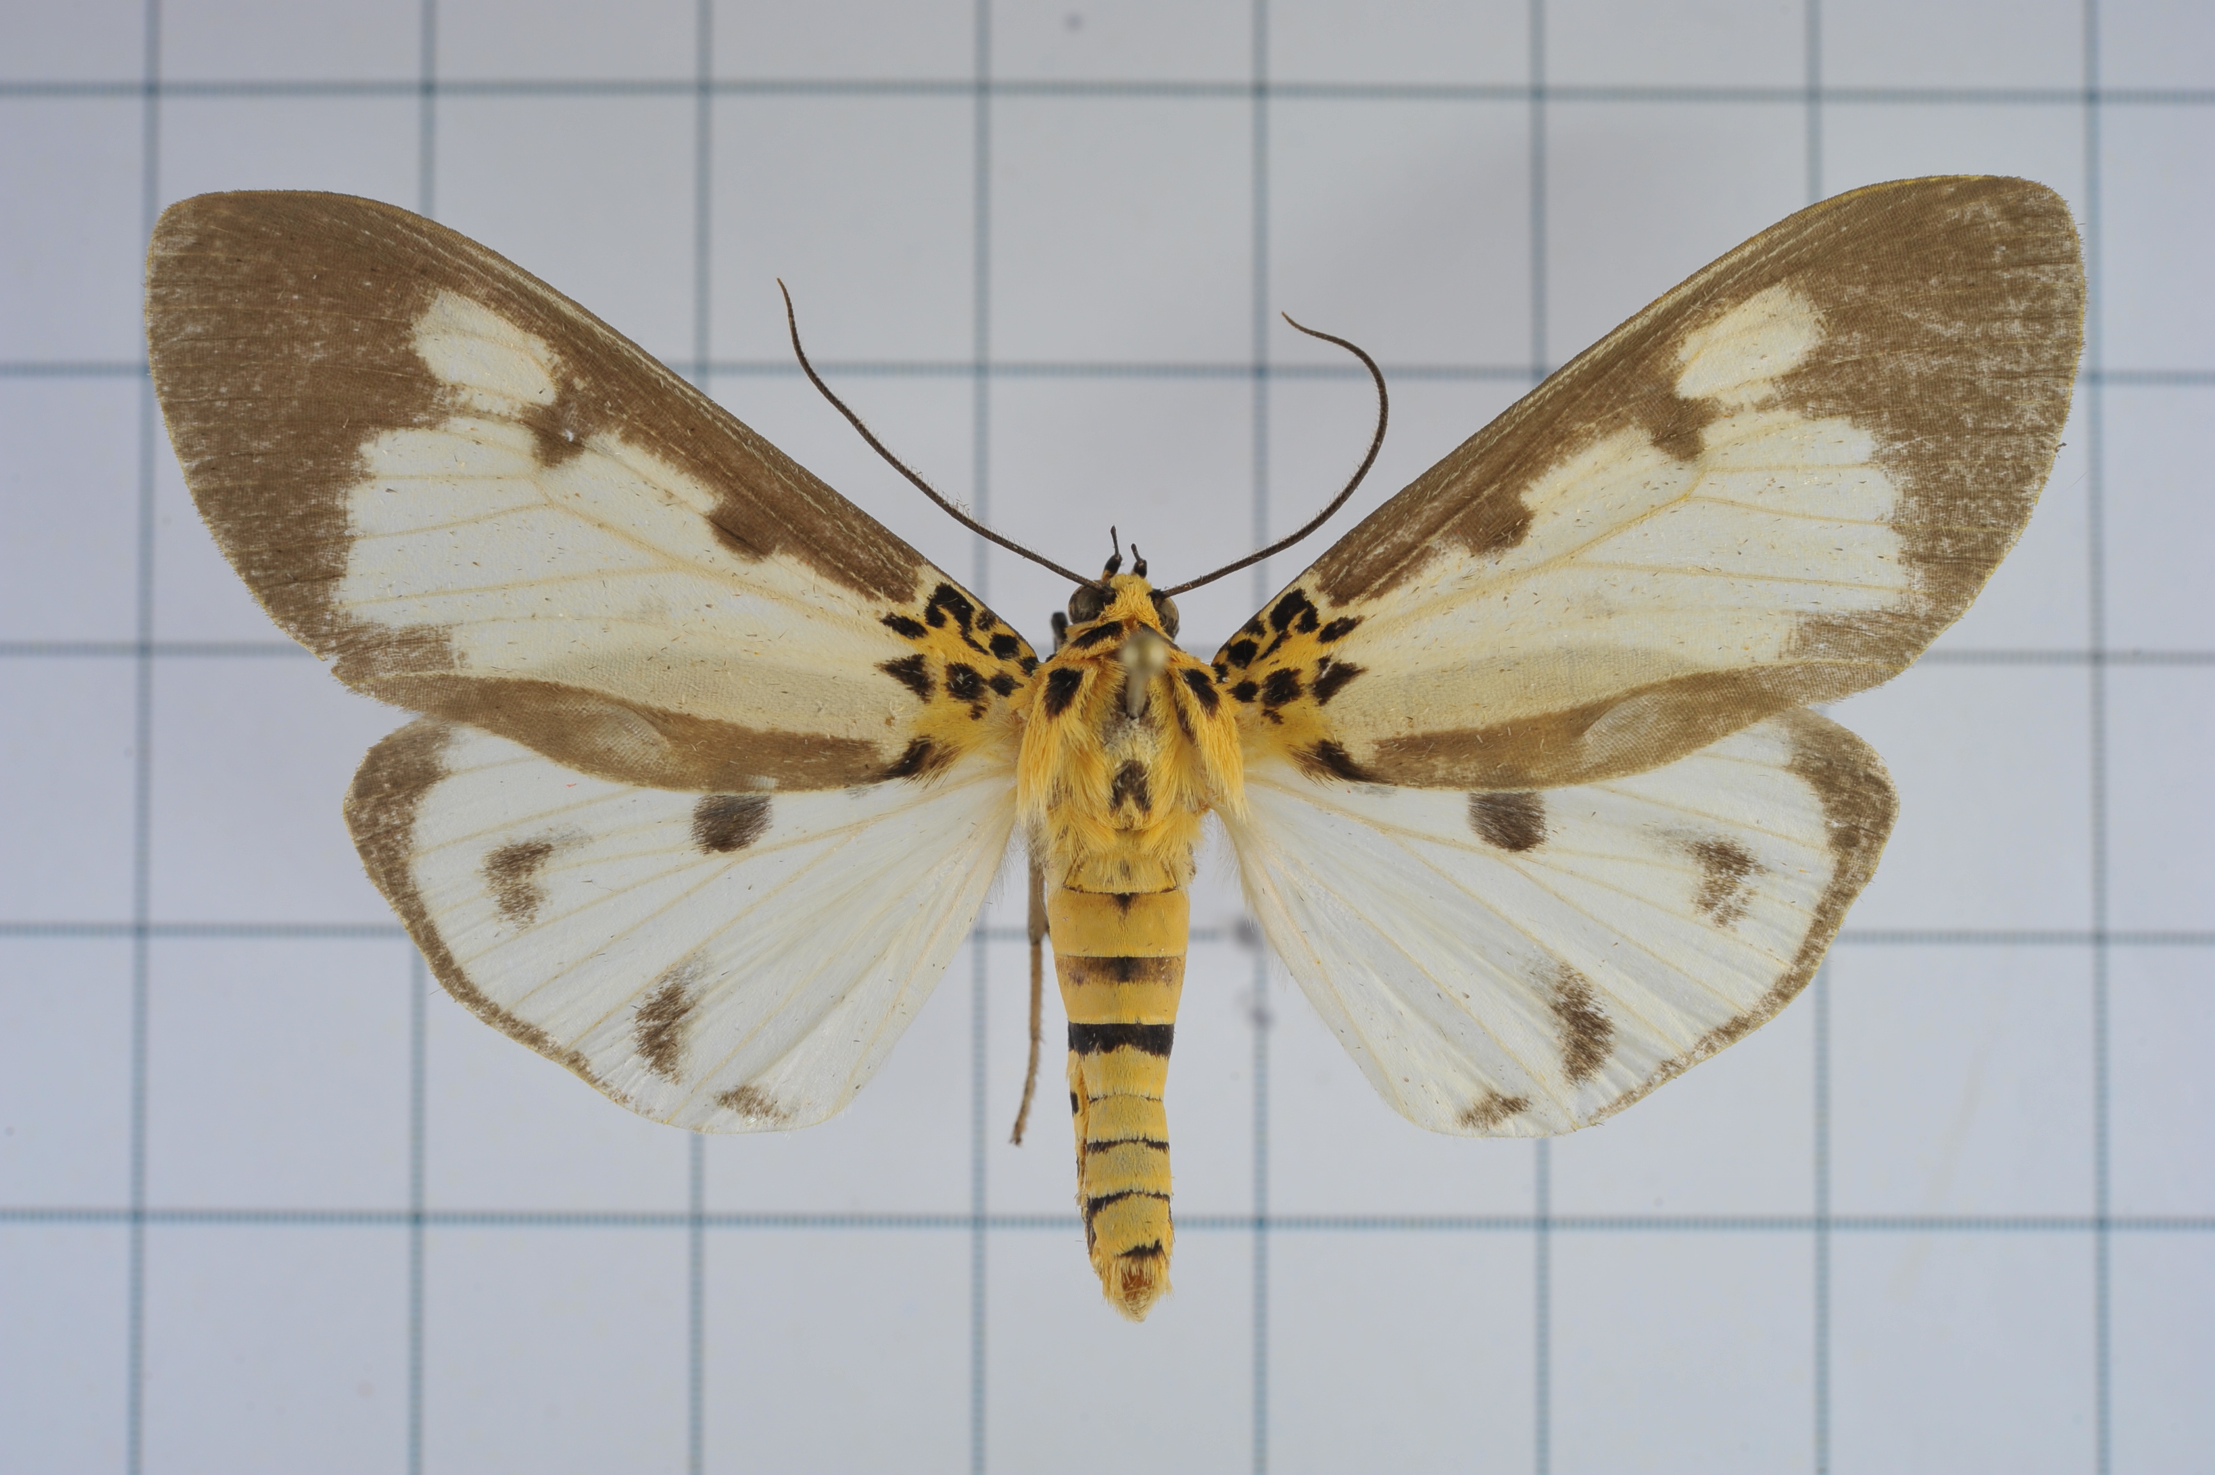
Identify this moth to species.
Asota plana lacteata
